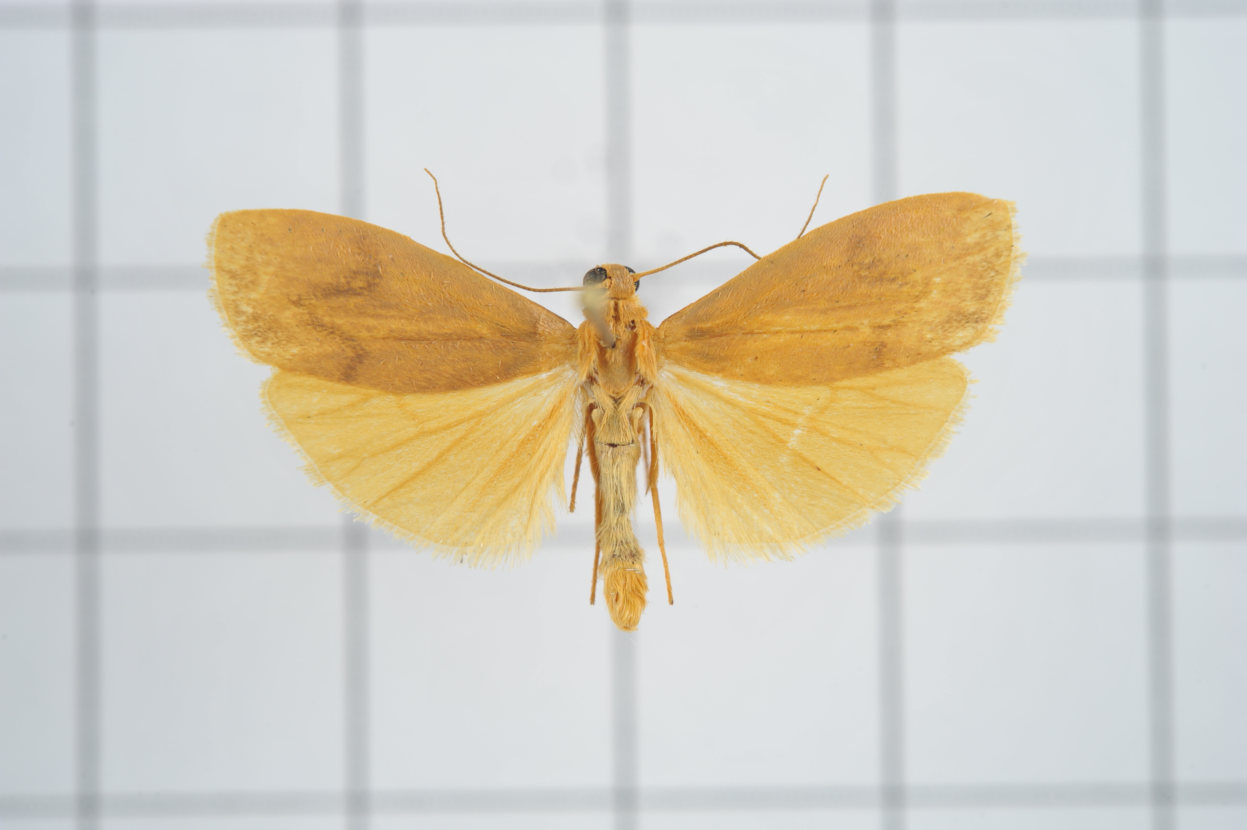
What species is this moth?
Teuloma tainebula
